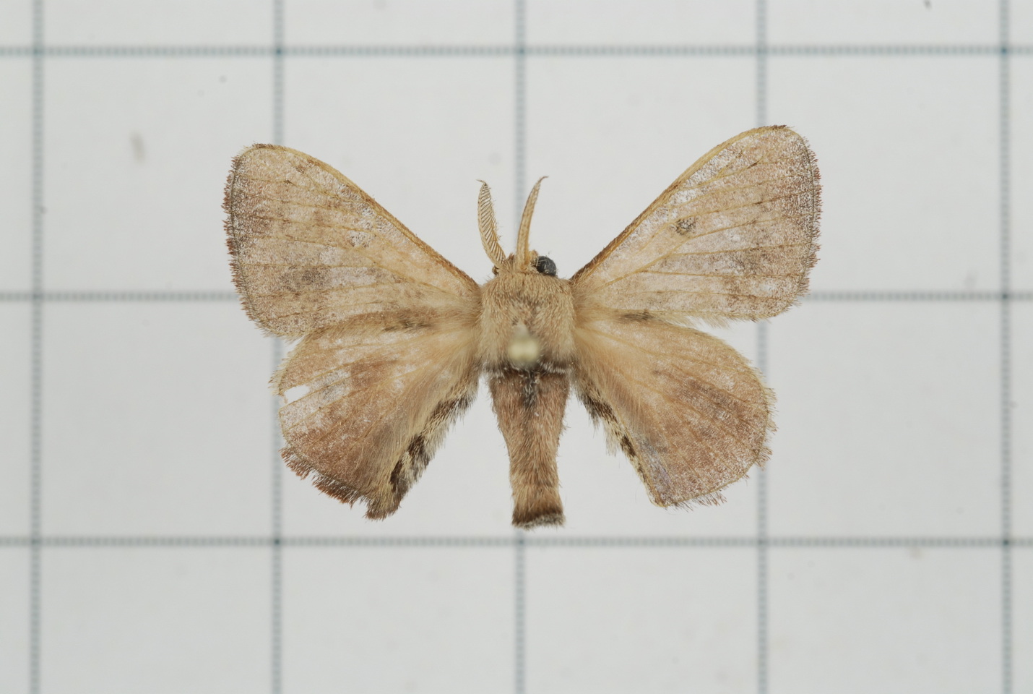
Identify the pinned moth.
Trilocha varians
